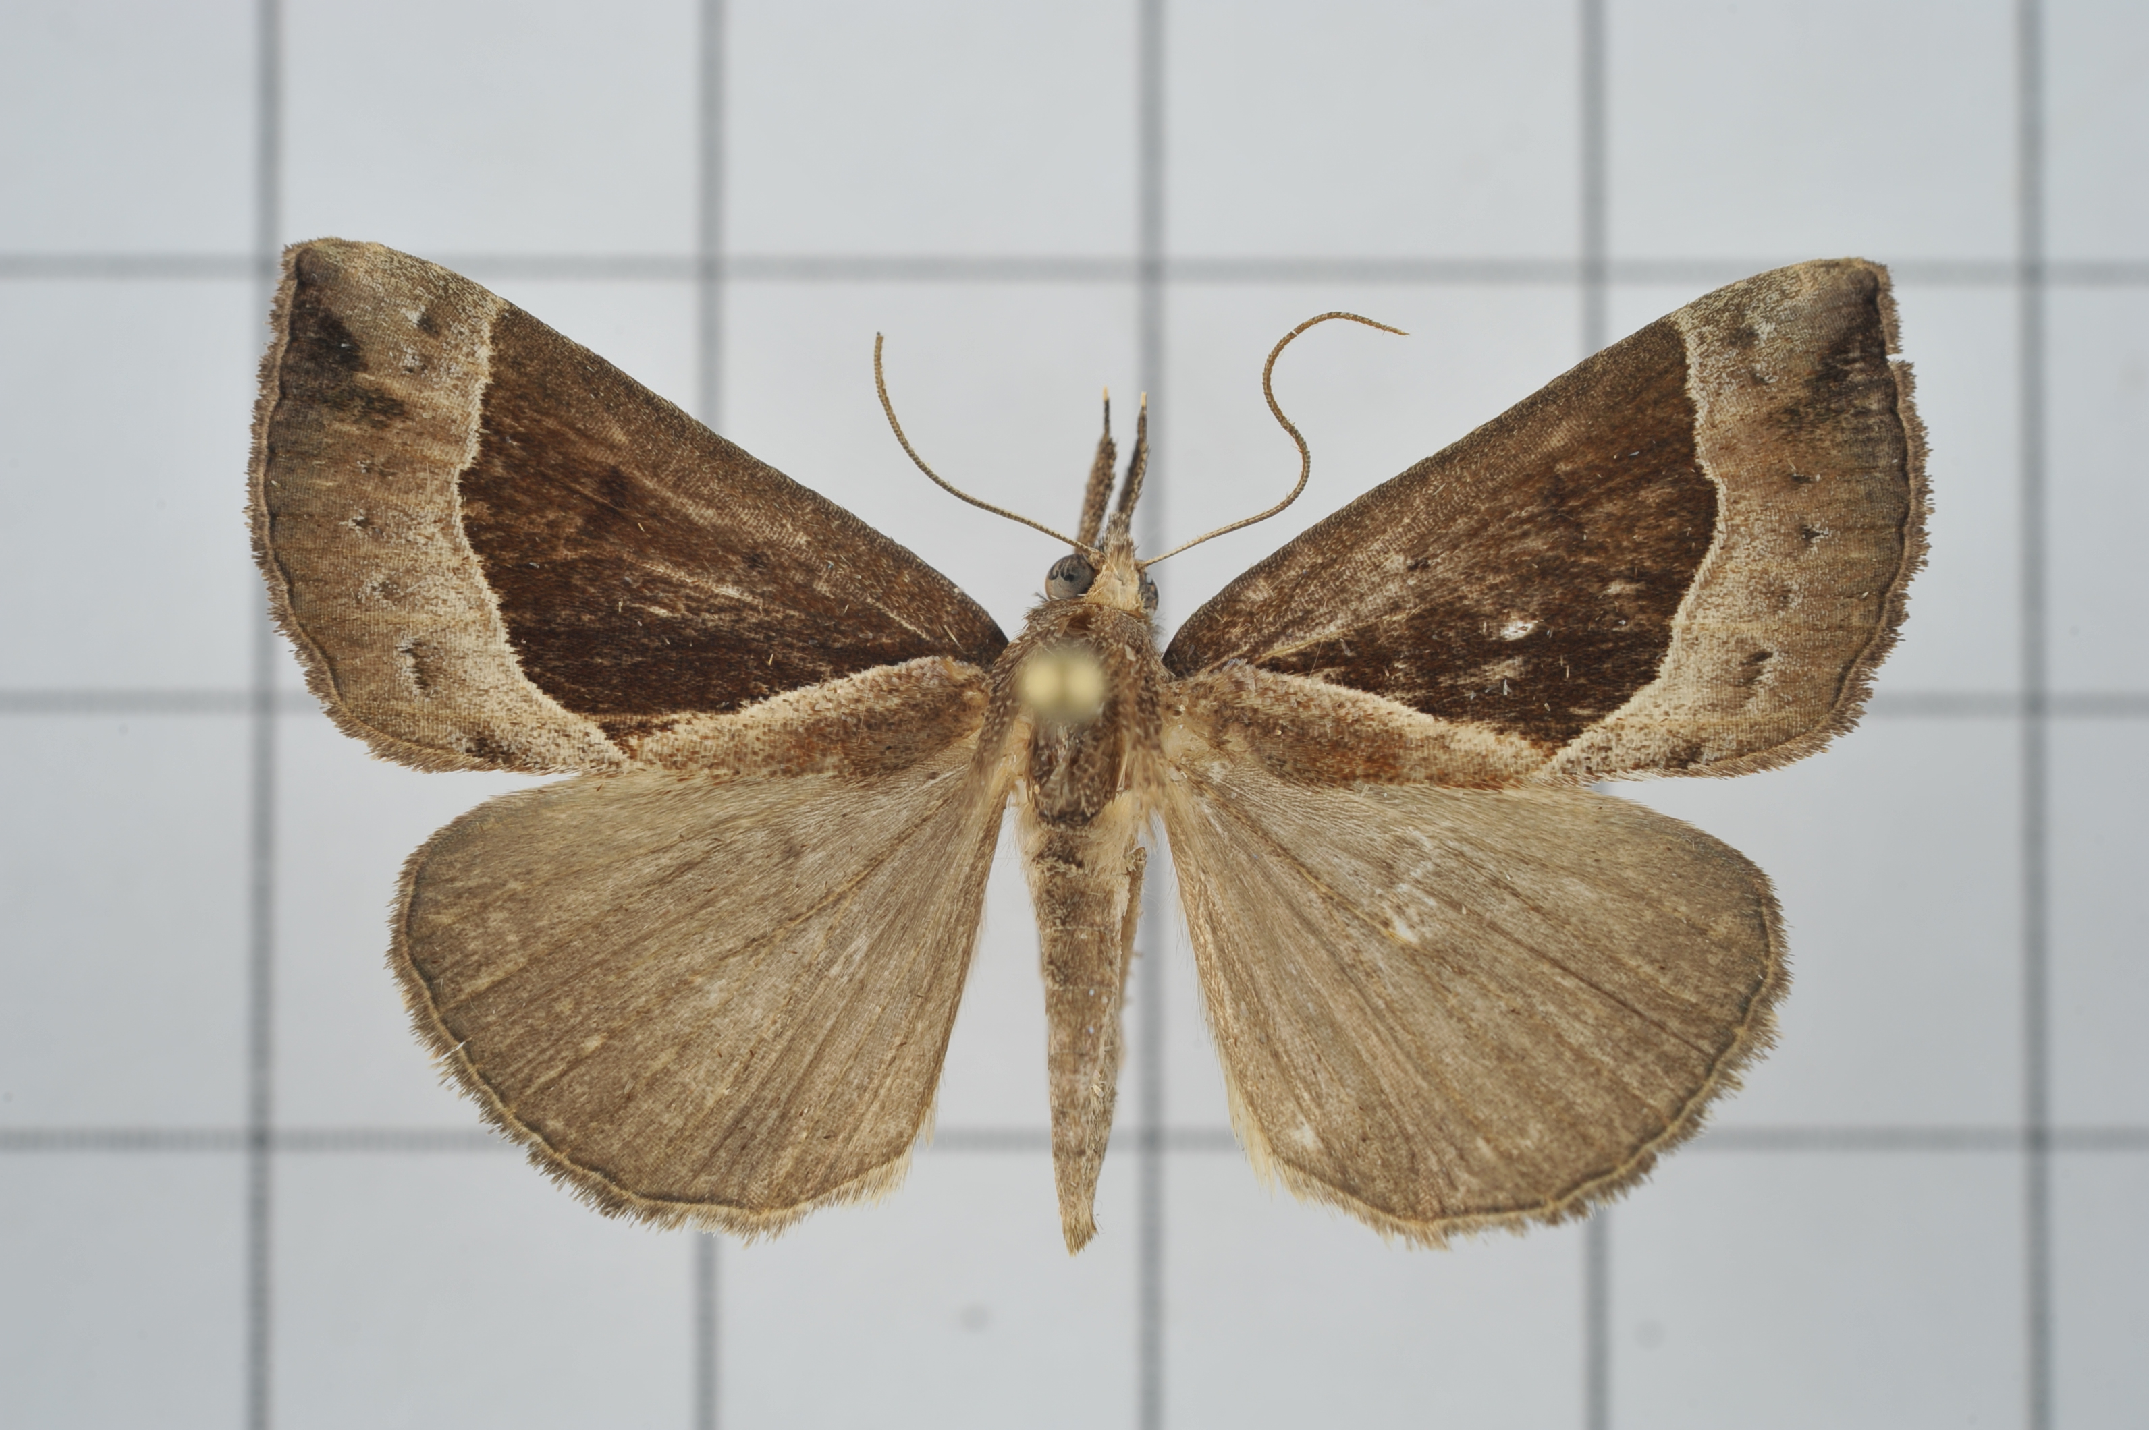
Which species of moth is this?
Hypena taiwana
